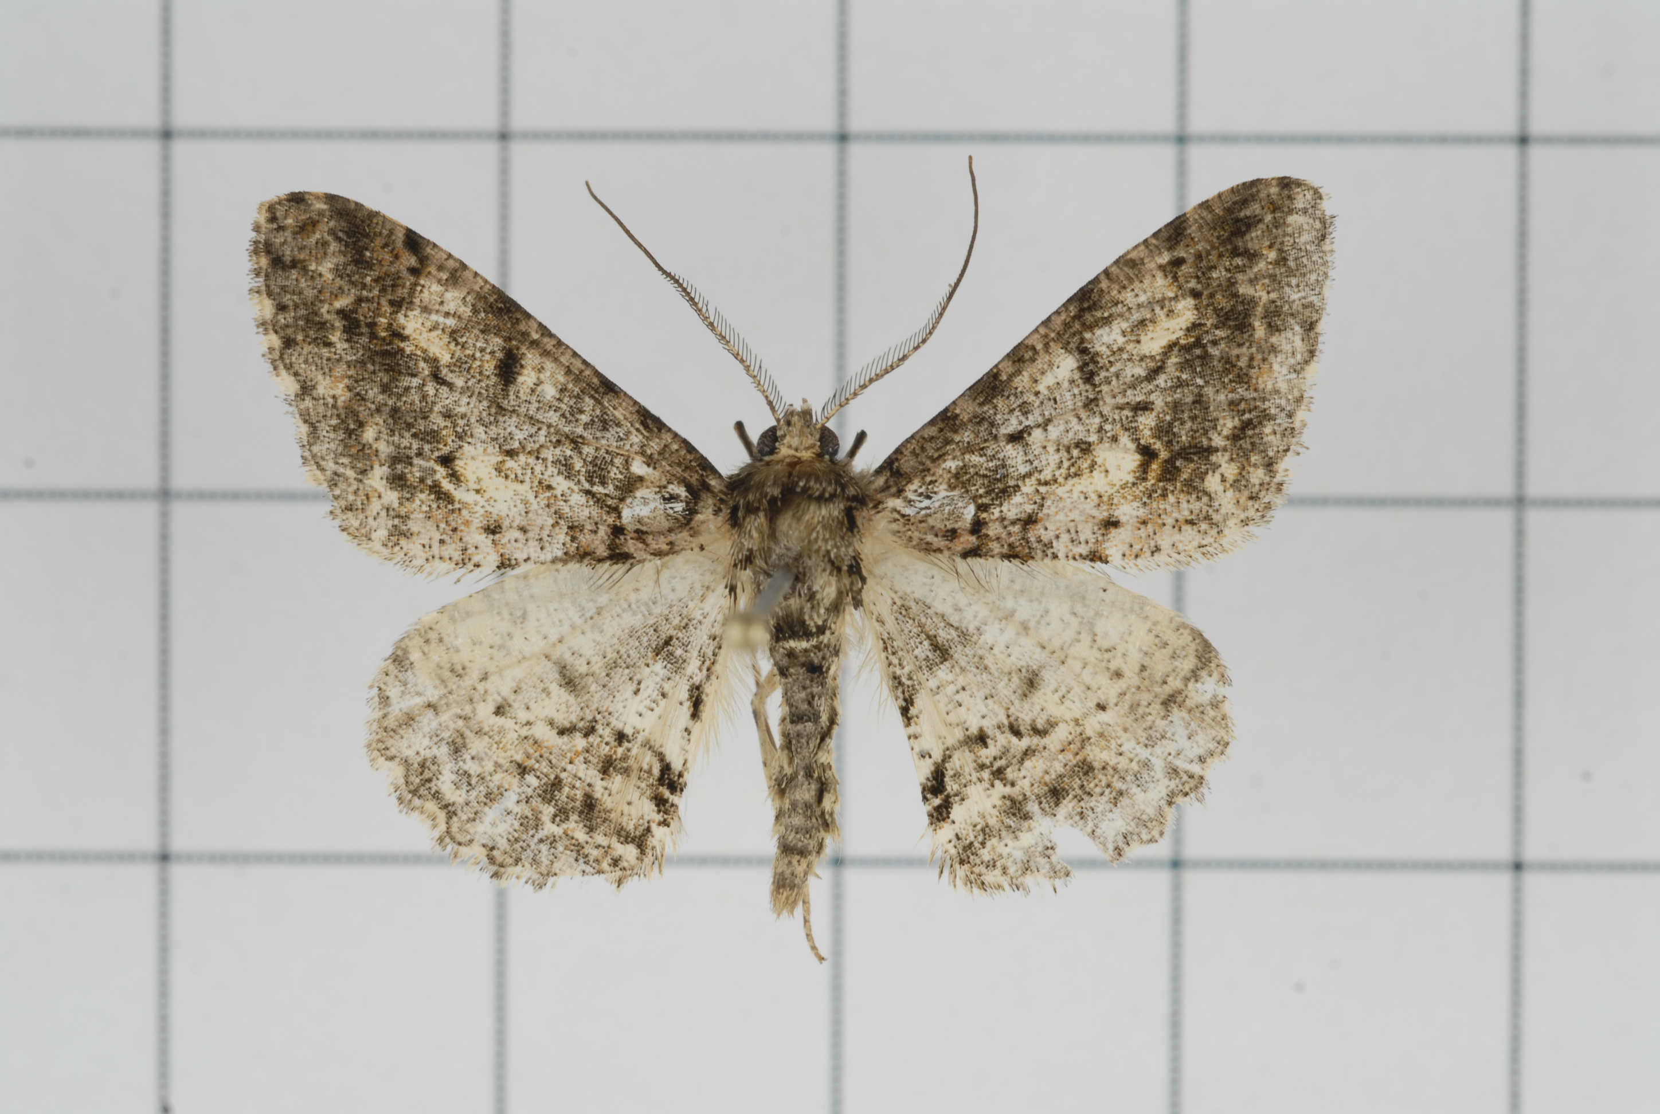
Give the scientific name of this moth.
Alcis taiwanovariegata
